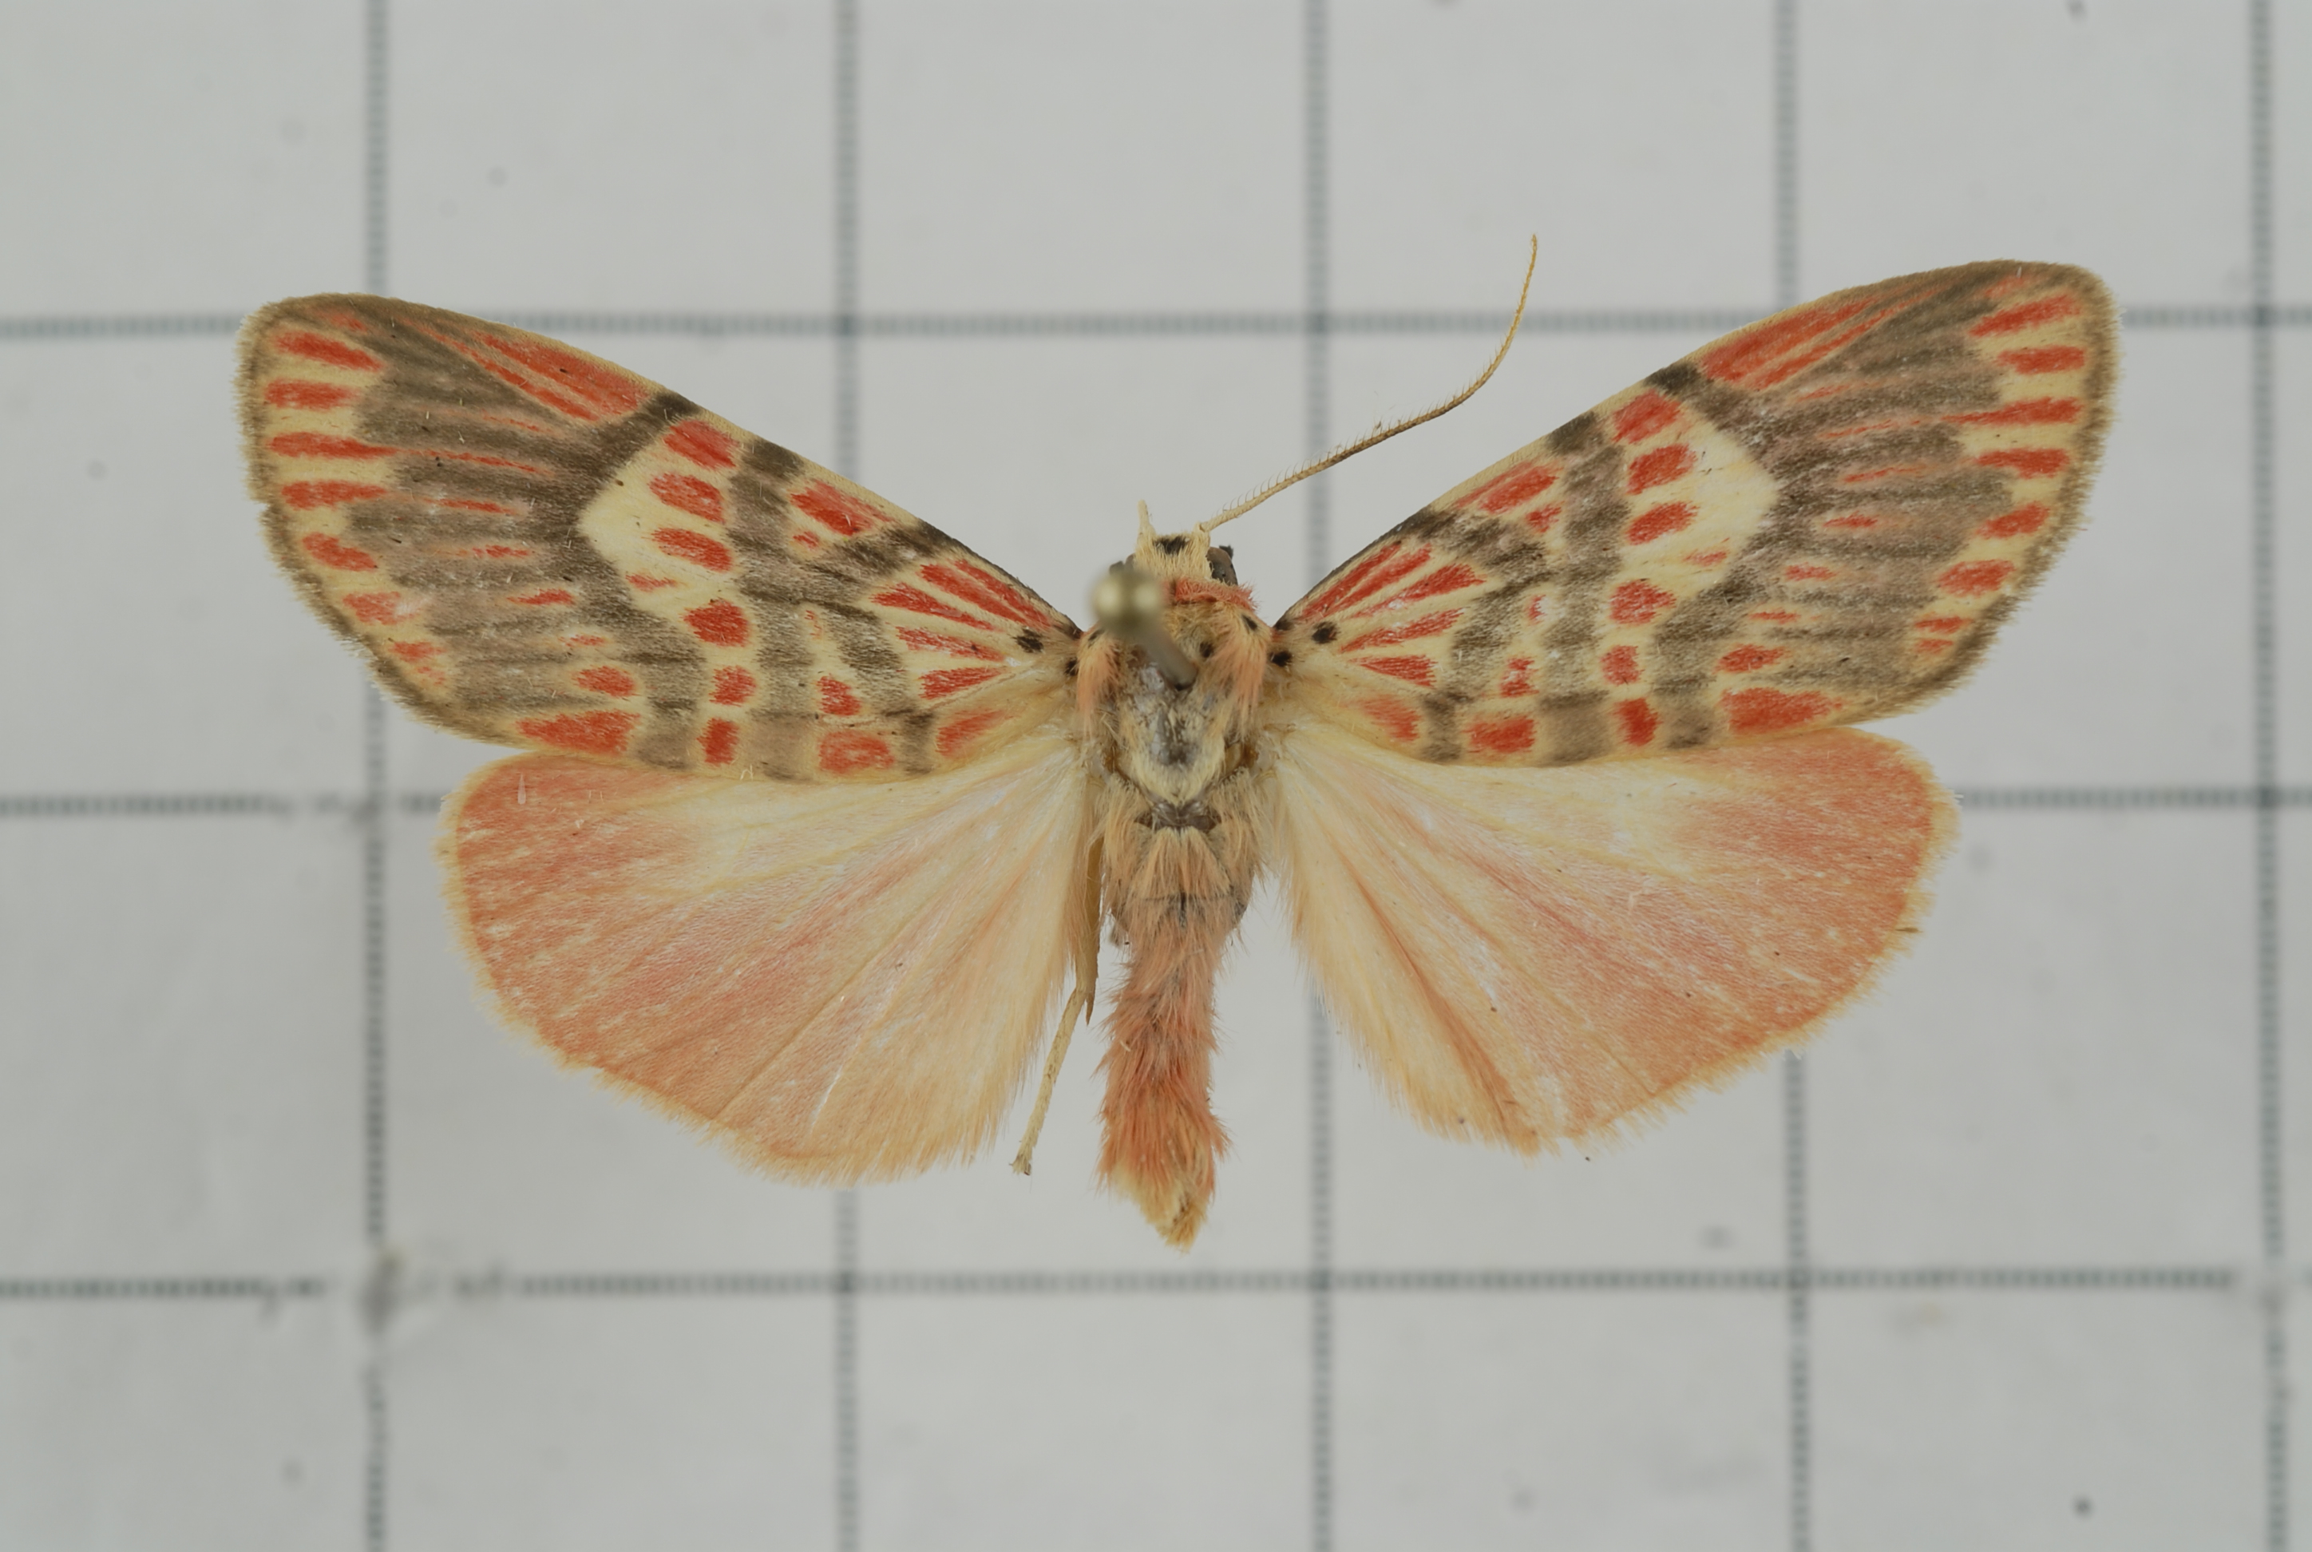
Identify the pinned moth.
Barsine fuscozonata
